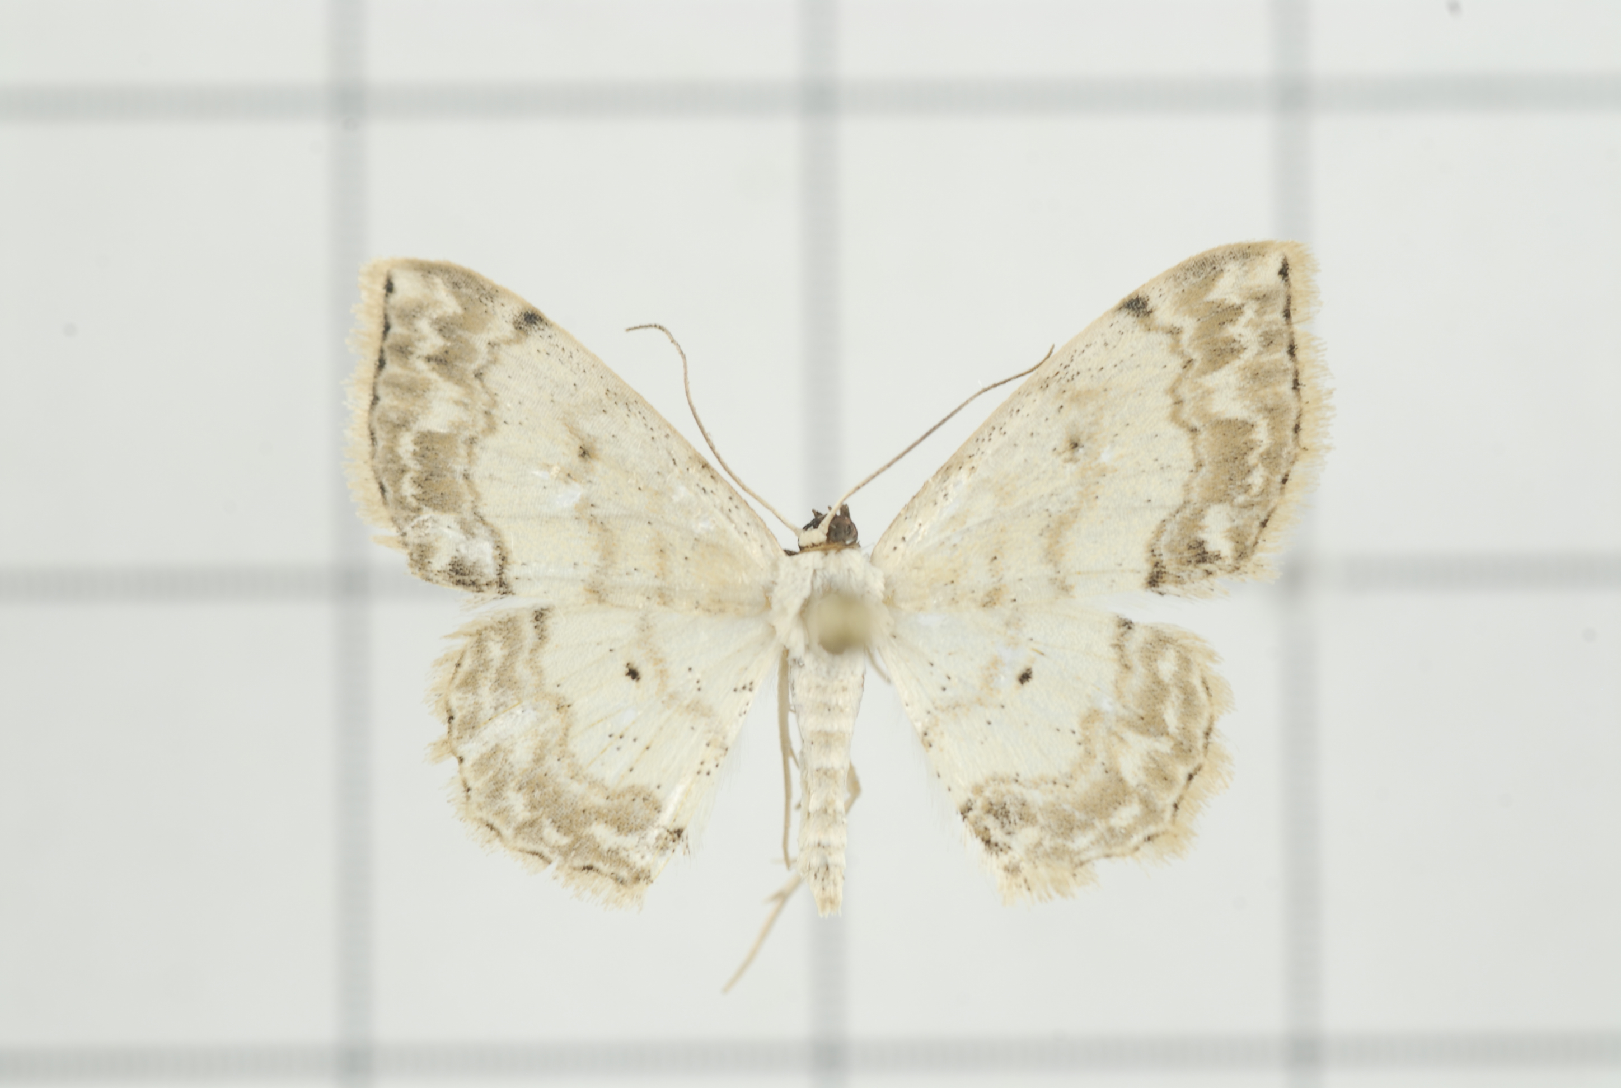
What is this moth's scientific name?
Scopula propinquaria
